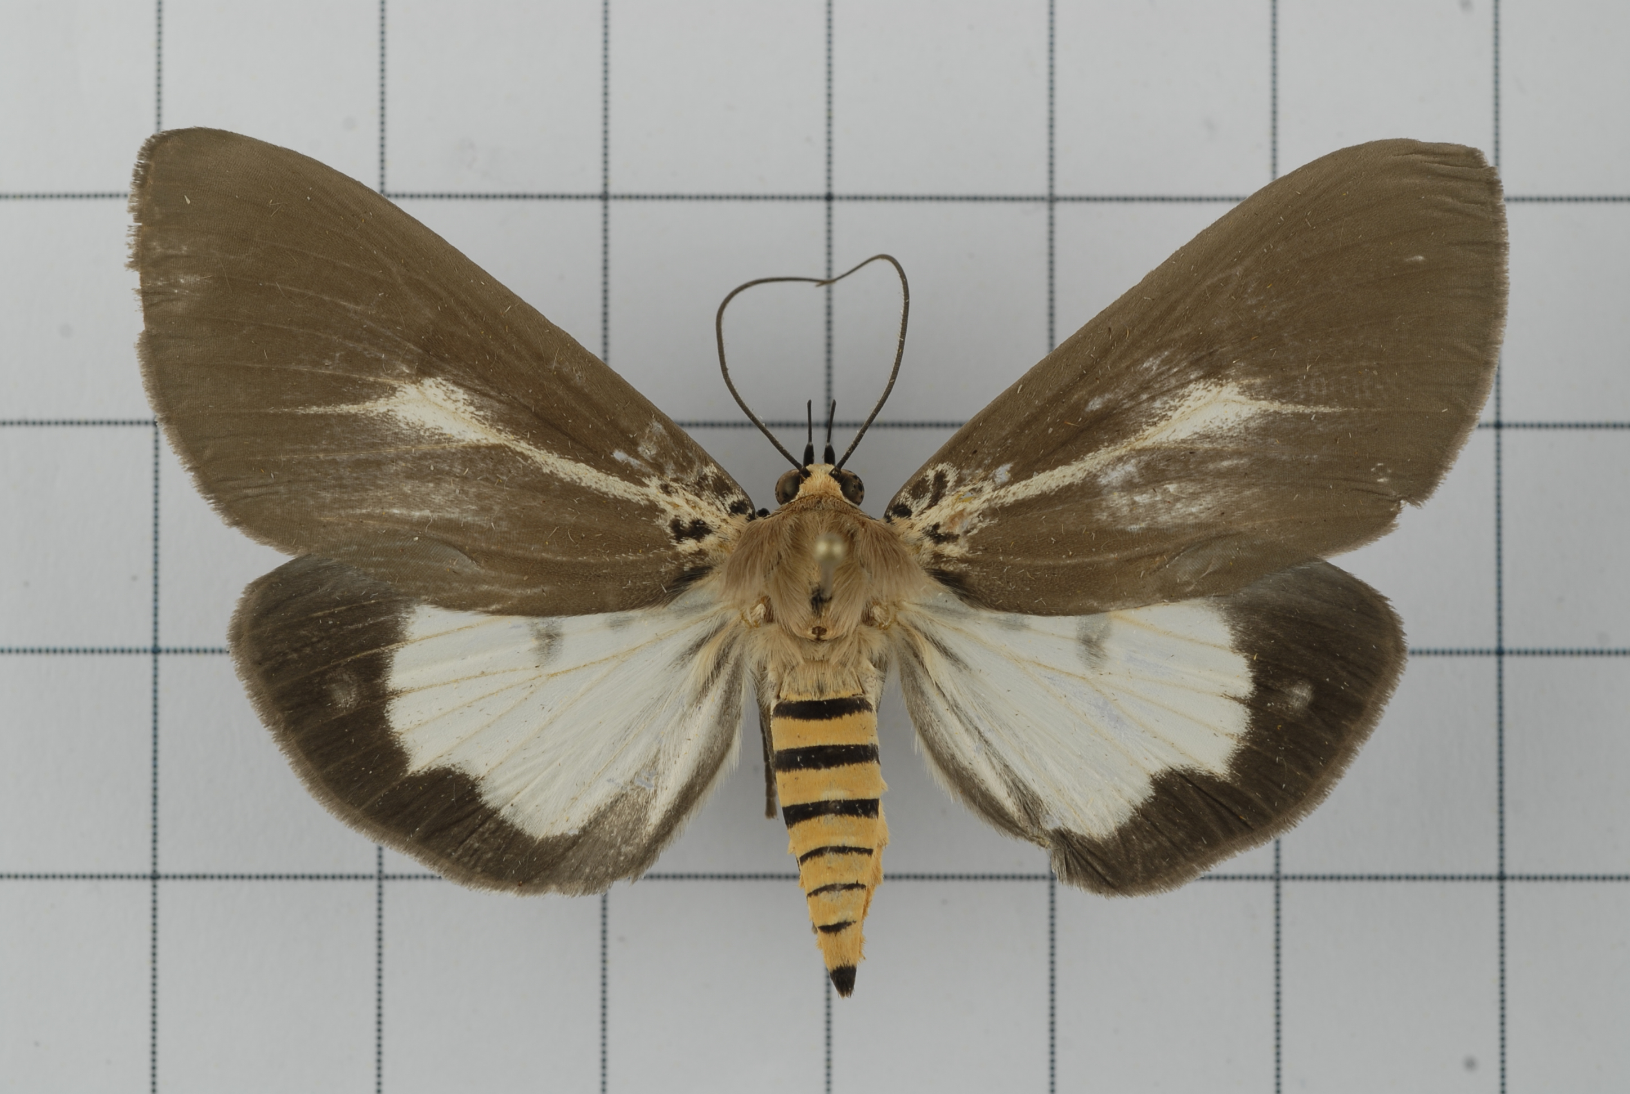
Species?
Asota heliconia zebrina
